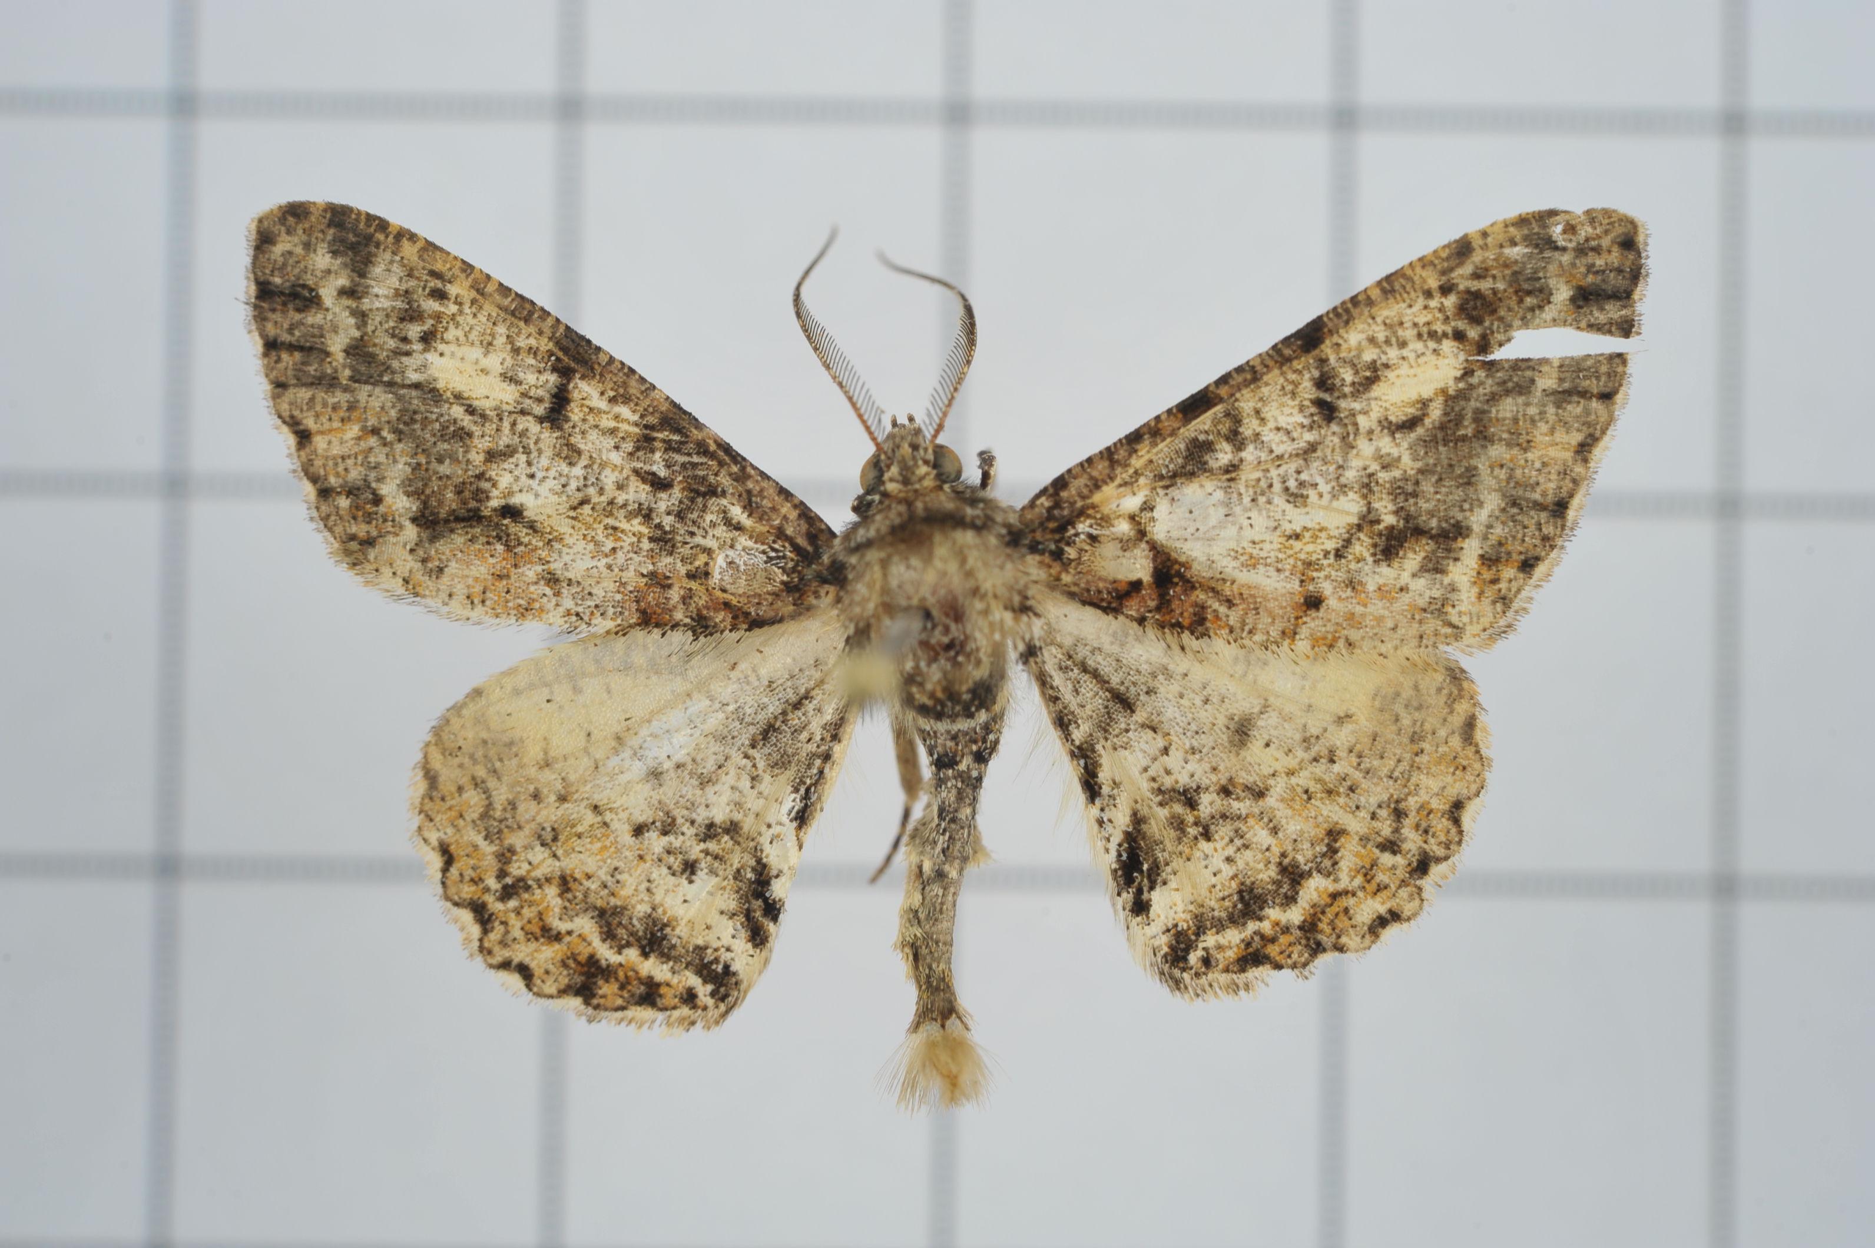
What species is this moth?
Alcis taiwanovariegata
